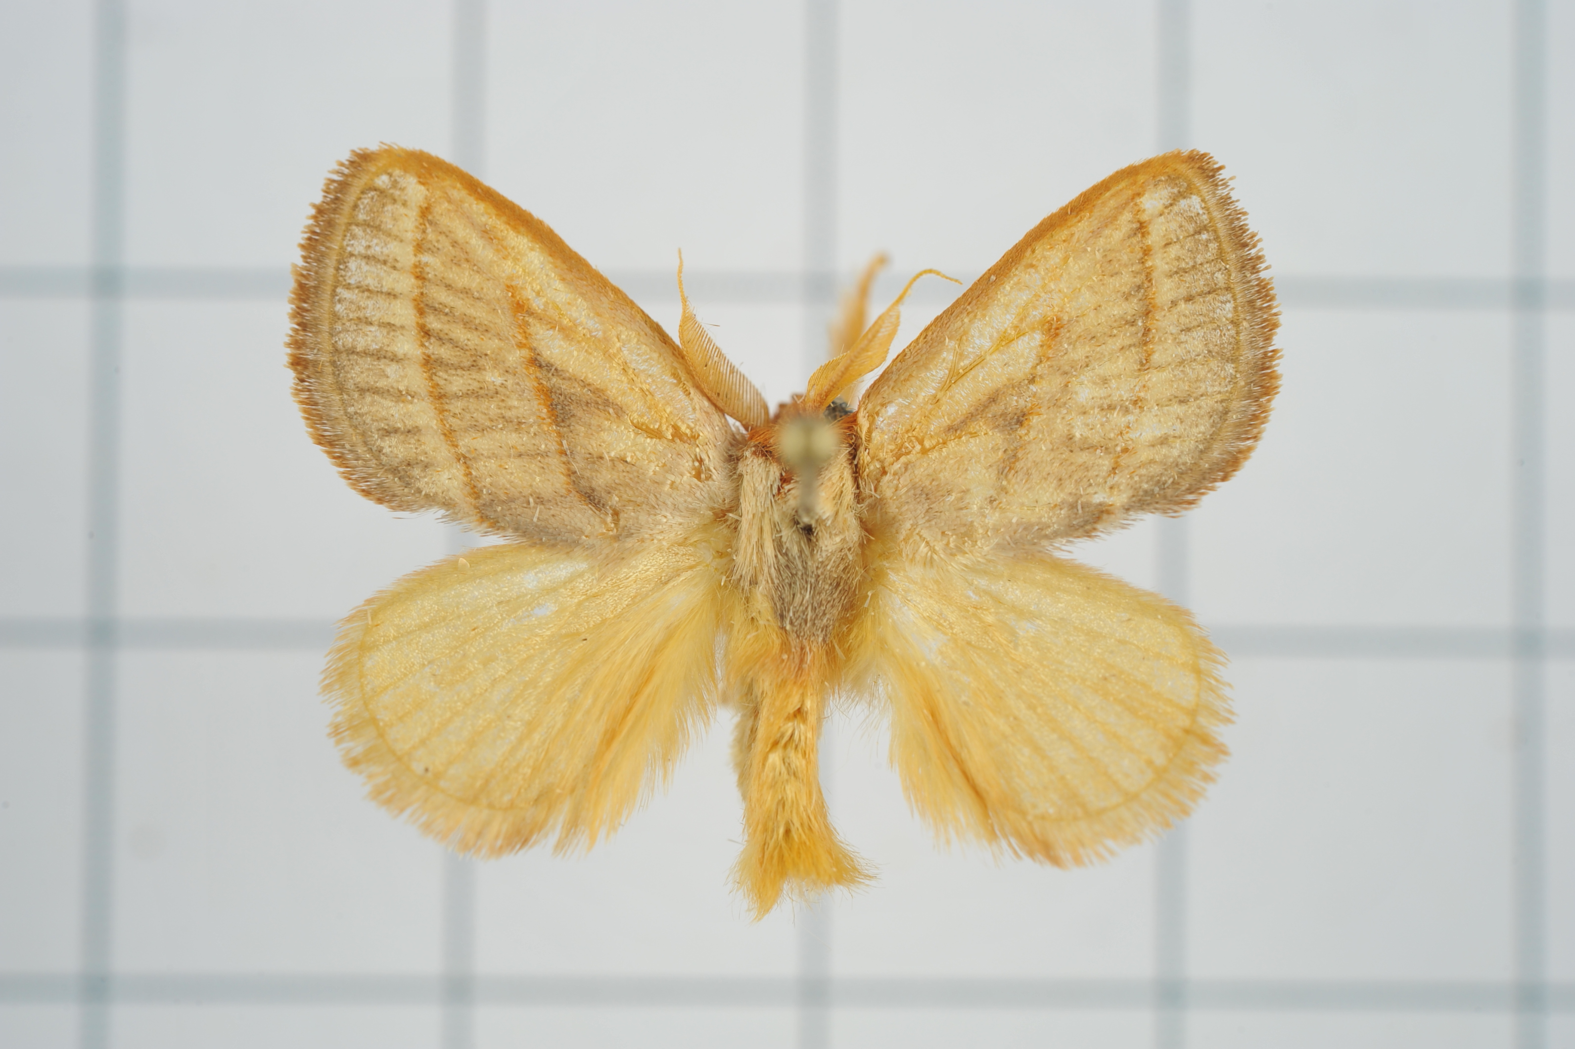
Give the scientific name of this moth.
Cania heppneri
